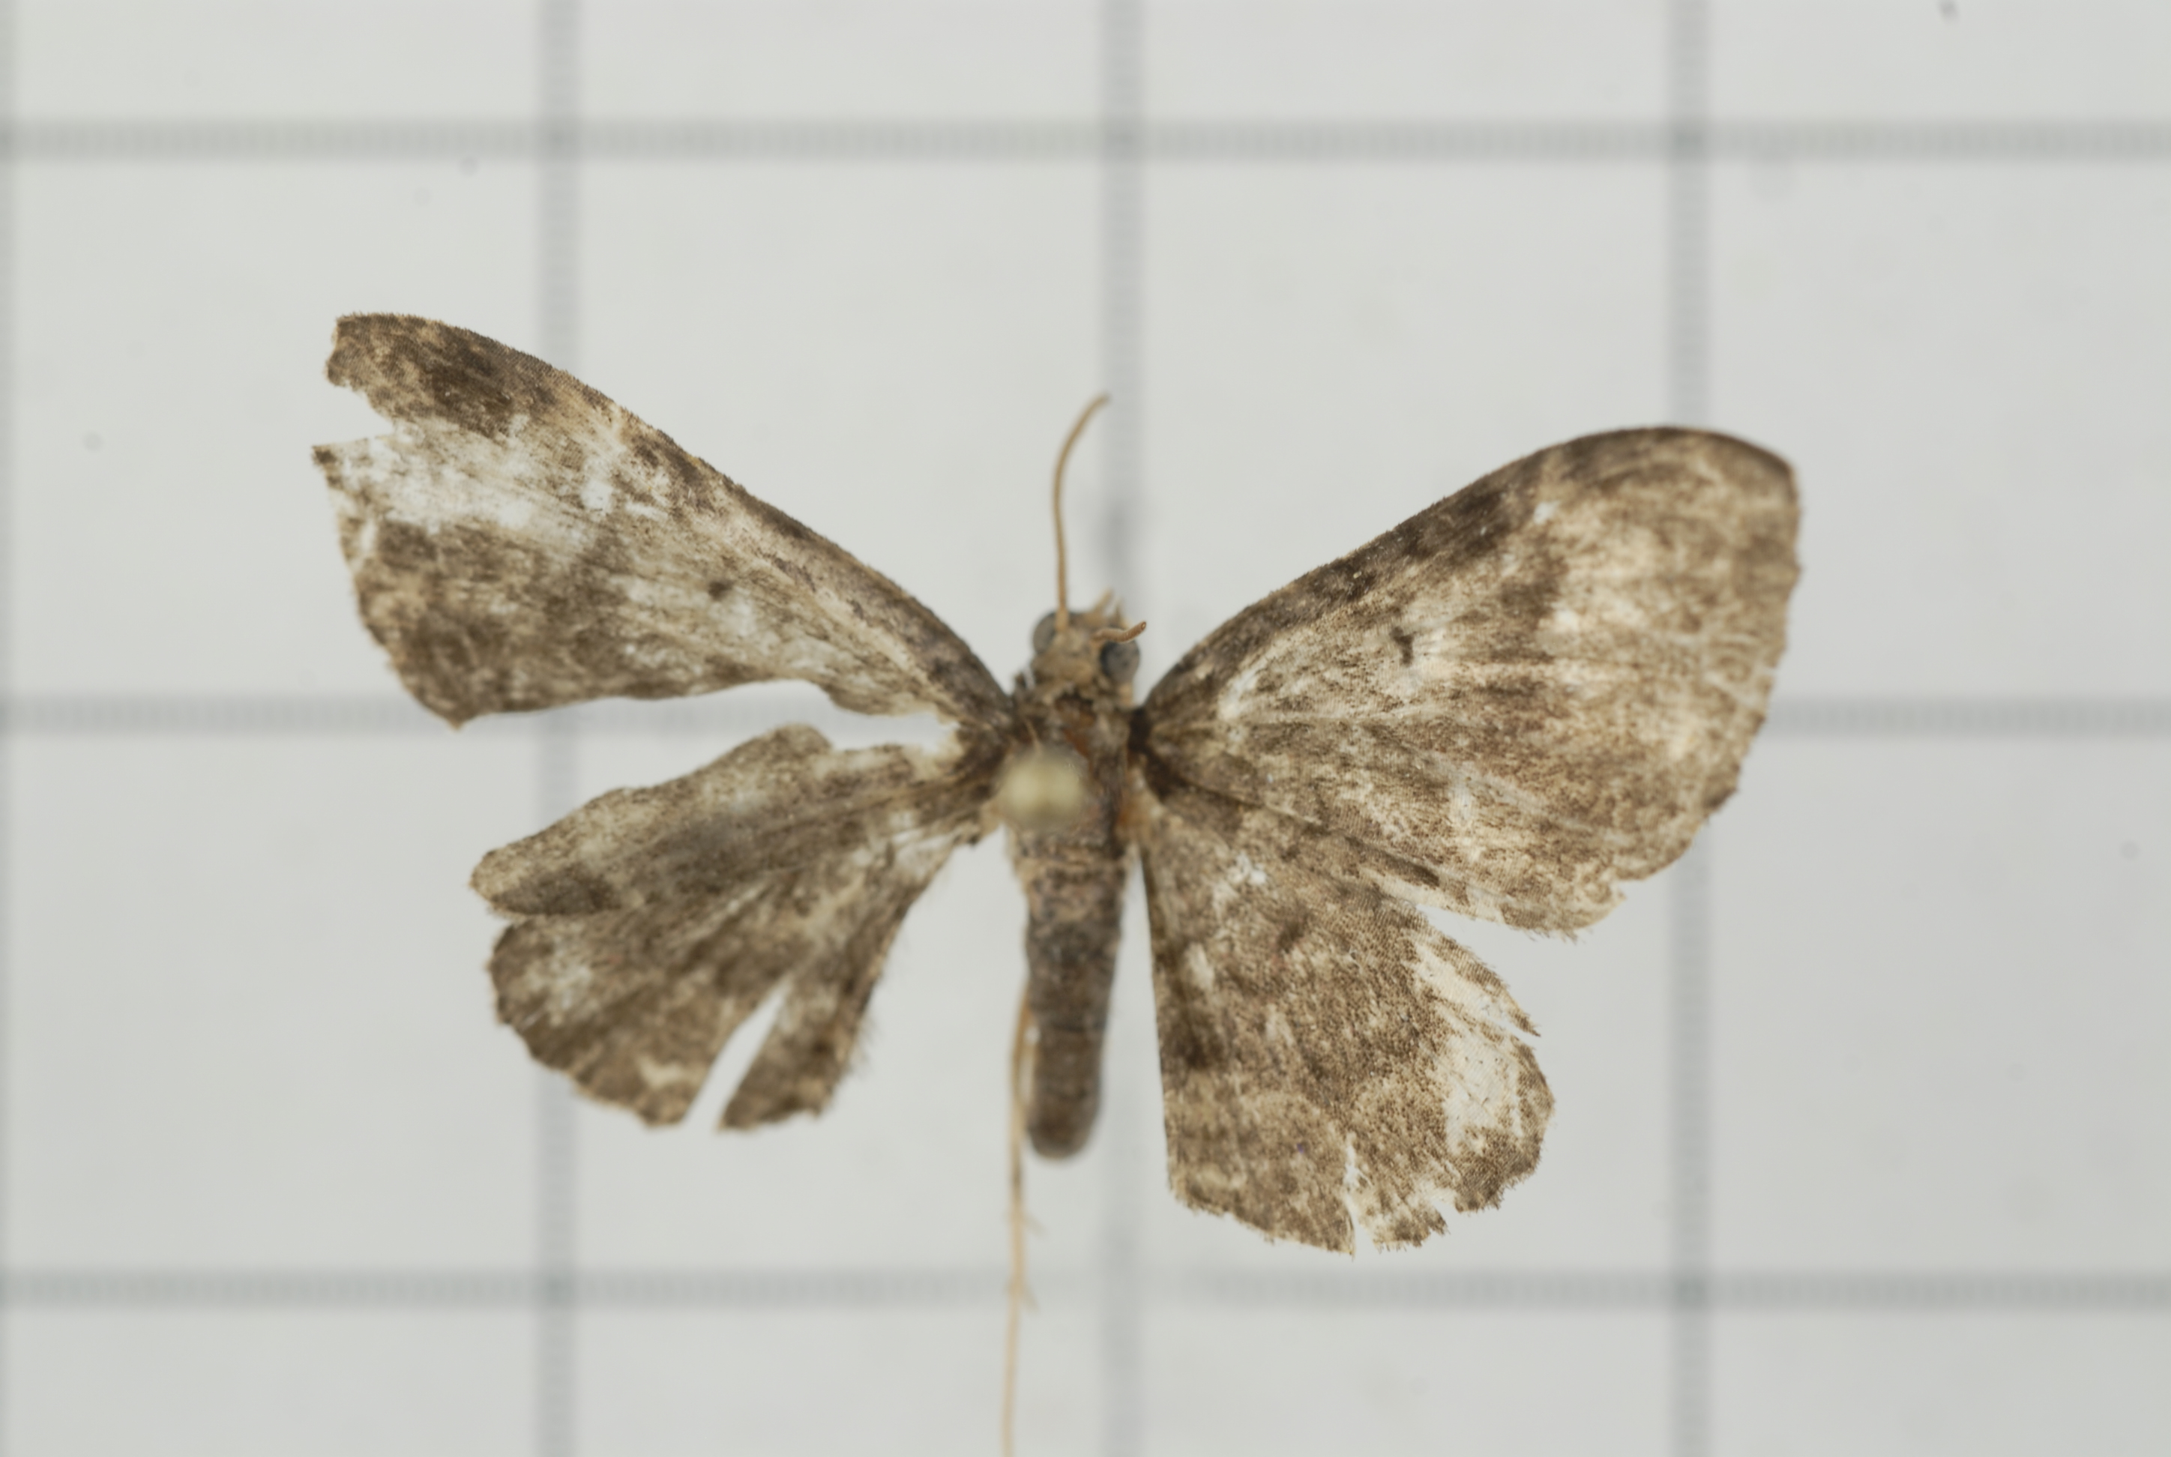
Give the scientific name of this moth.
Pseudocollix hyperythra catalalia
